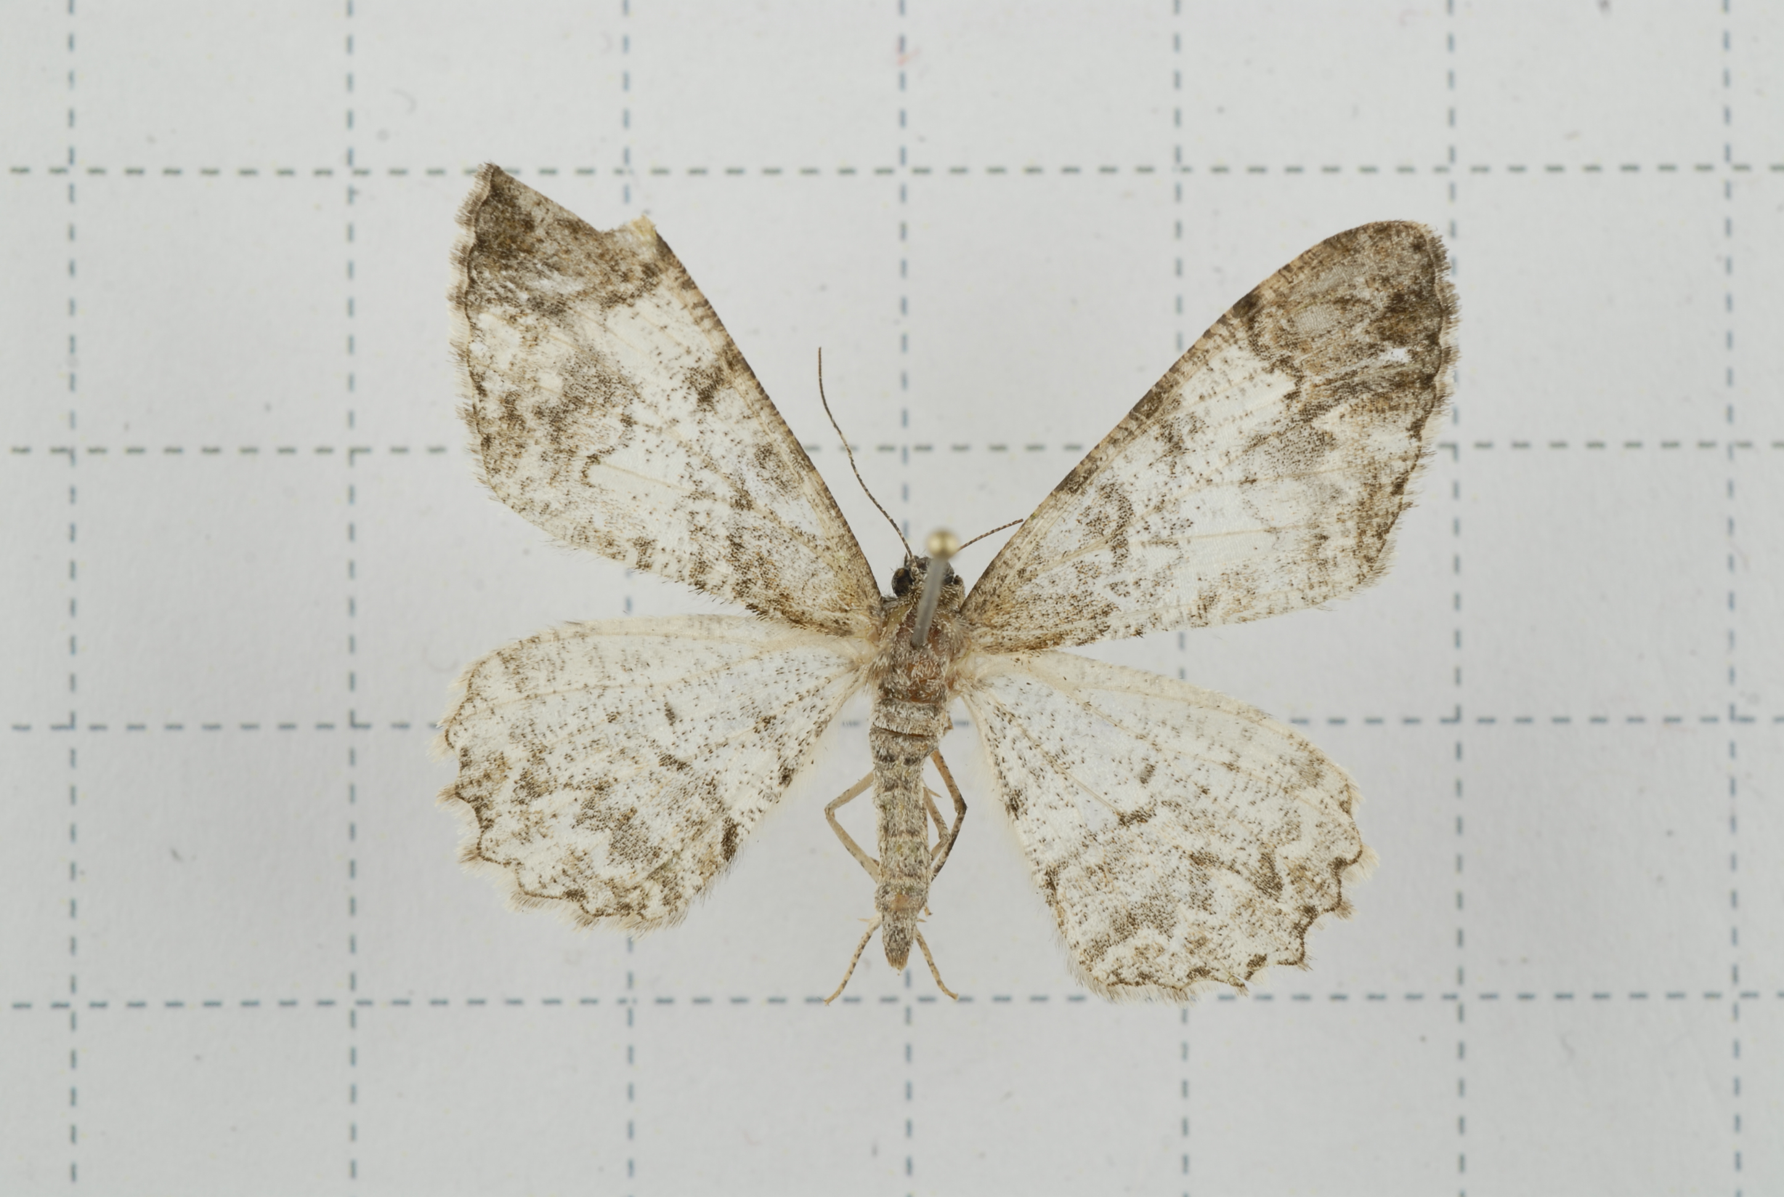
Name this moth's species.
Alcis admissaria undularia
